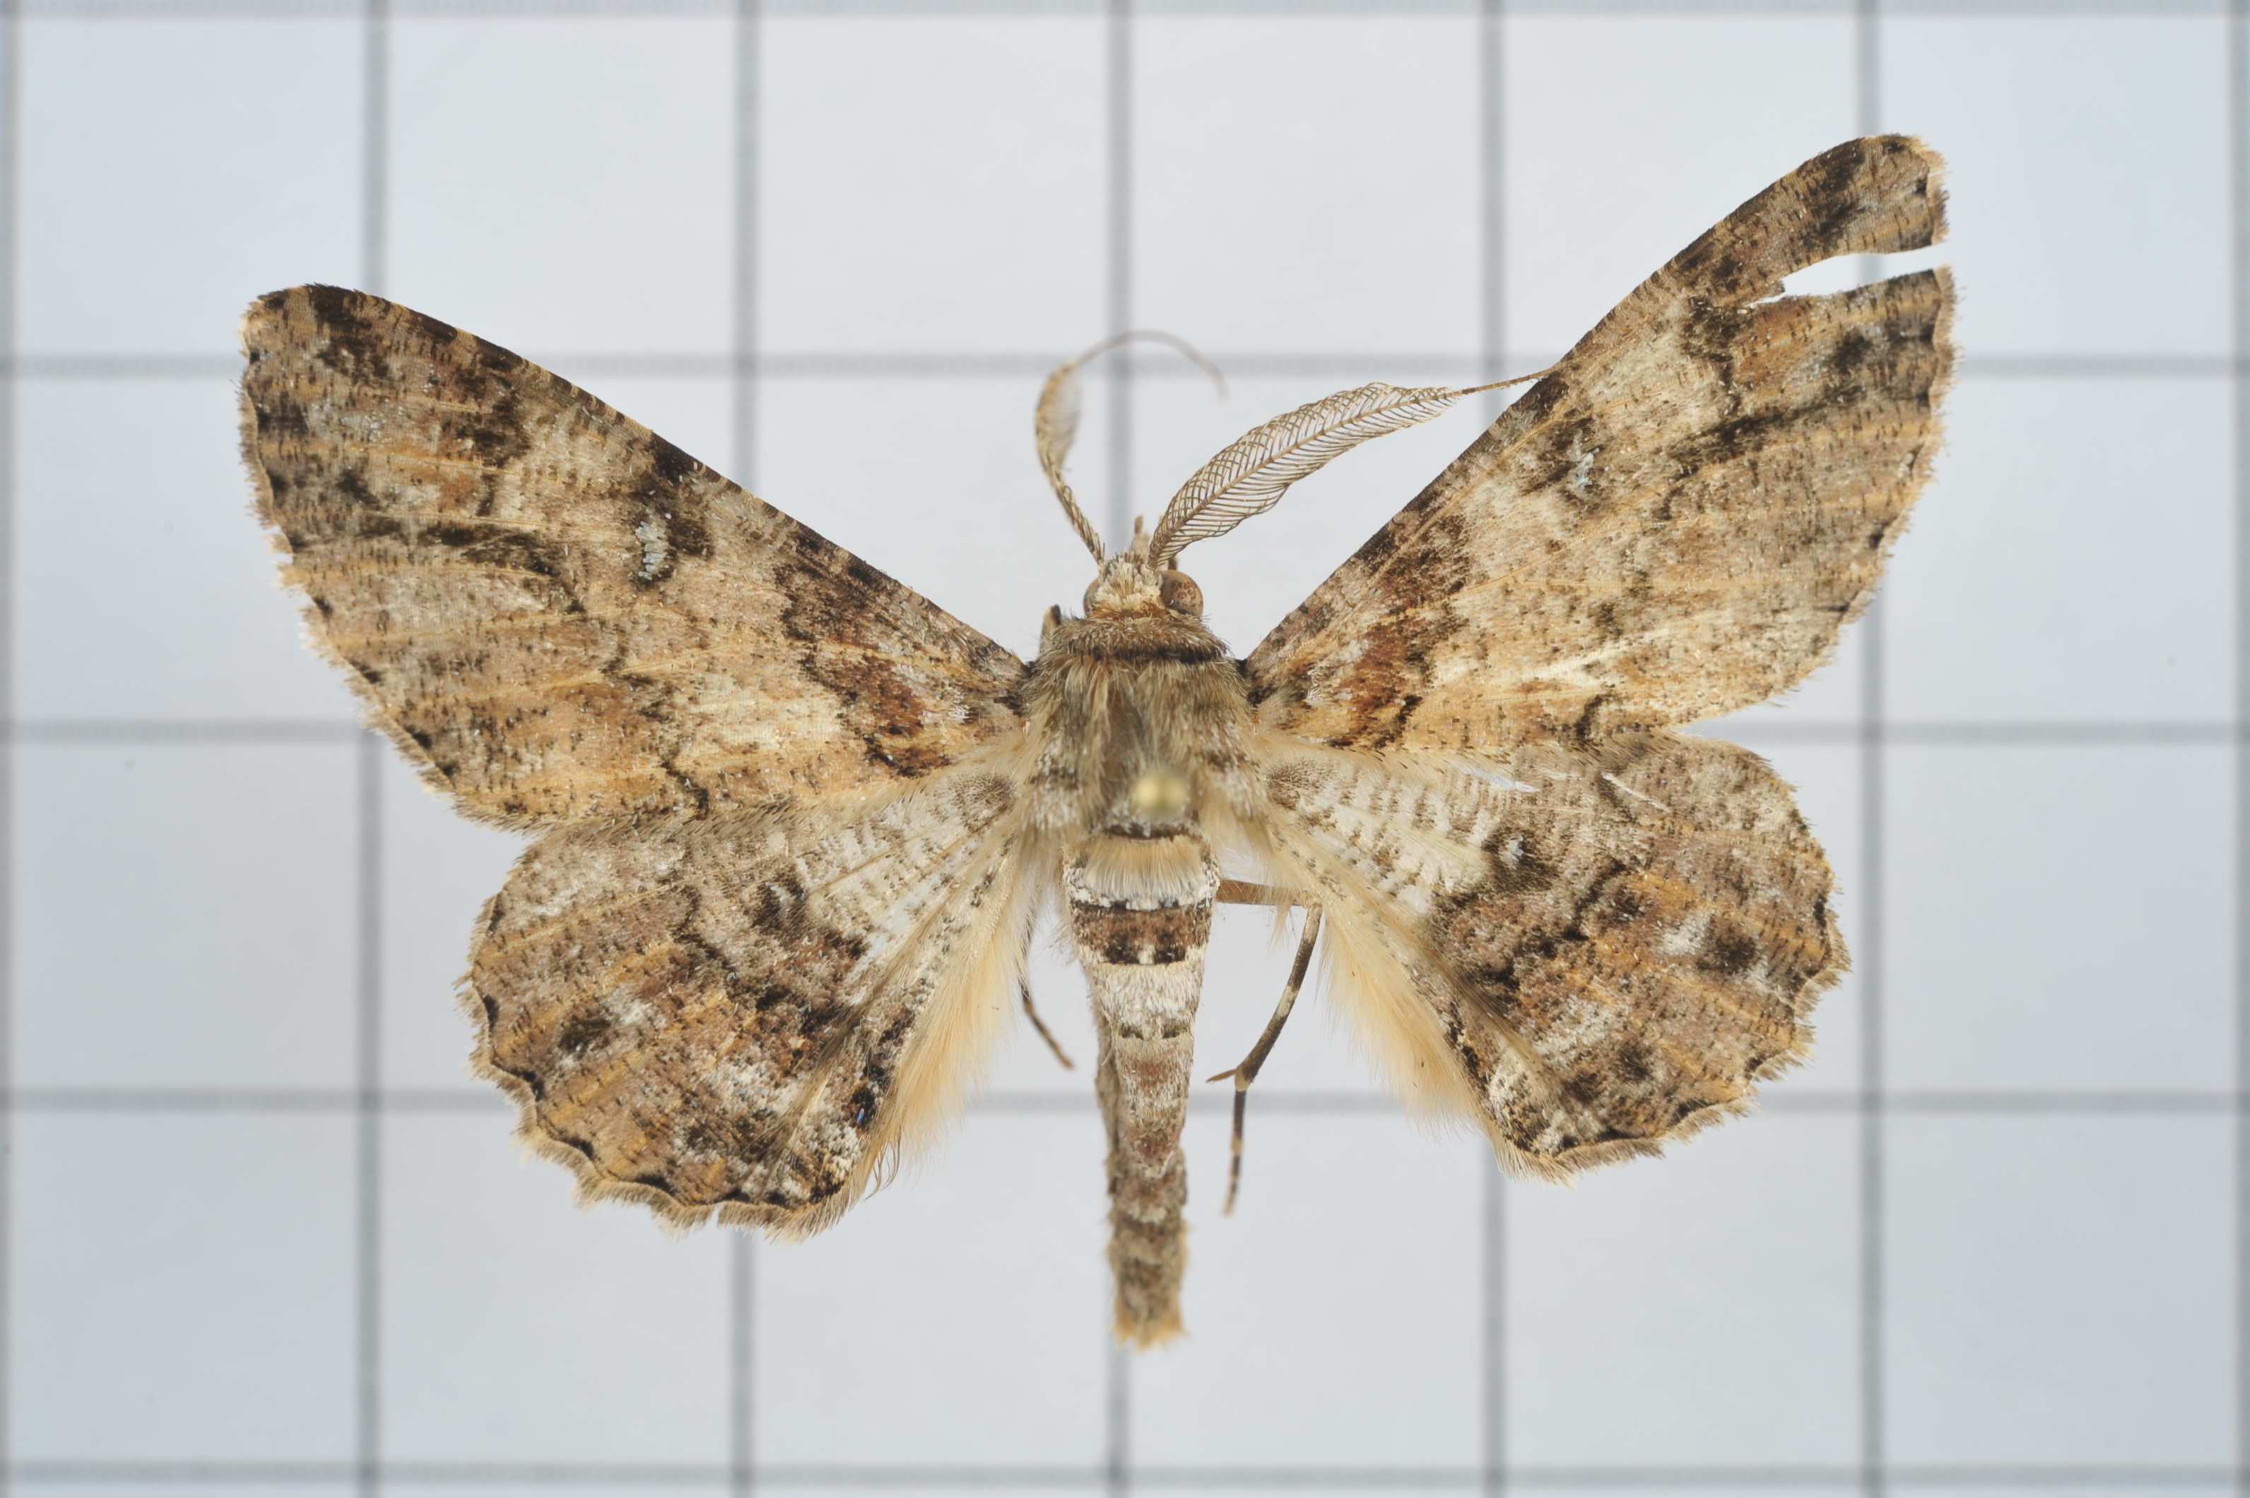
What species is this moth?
Cleora fraterna
